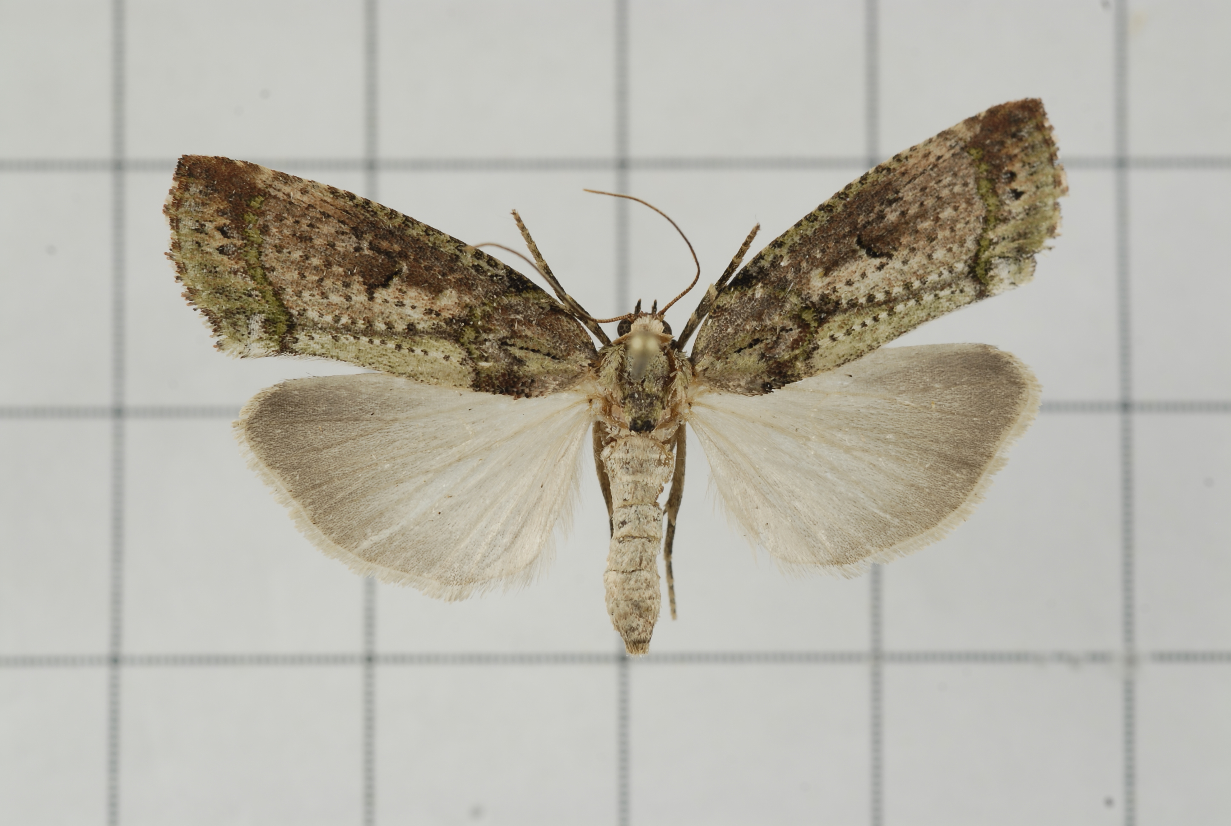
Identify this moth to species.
Kerala lentiginosa
